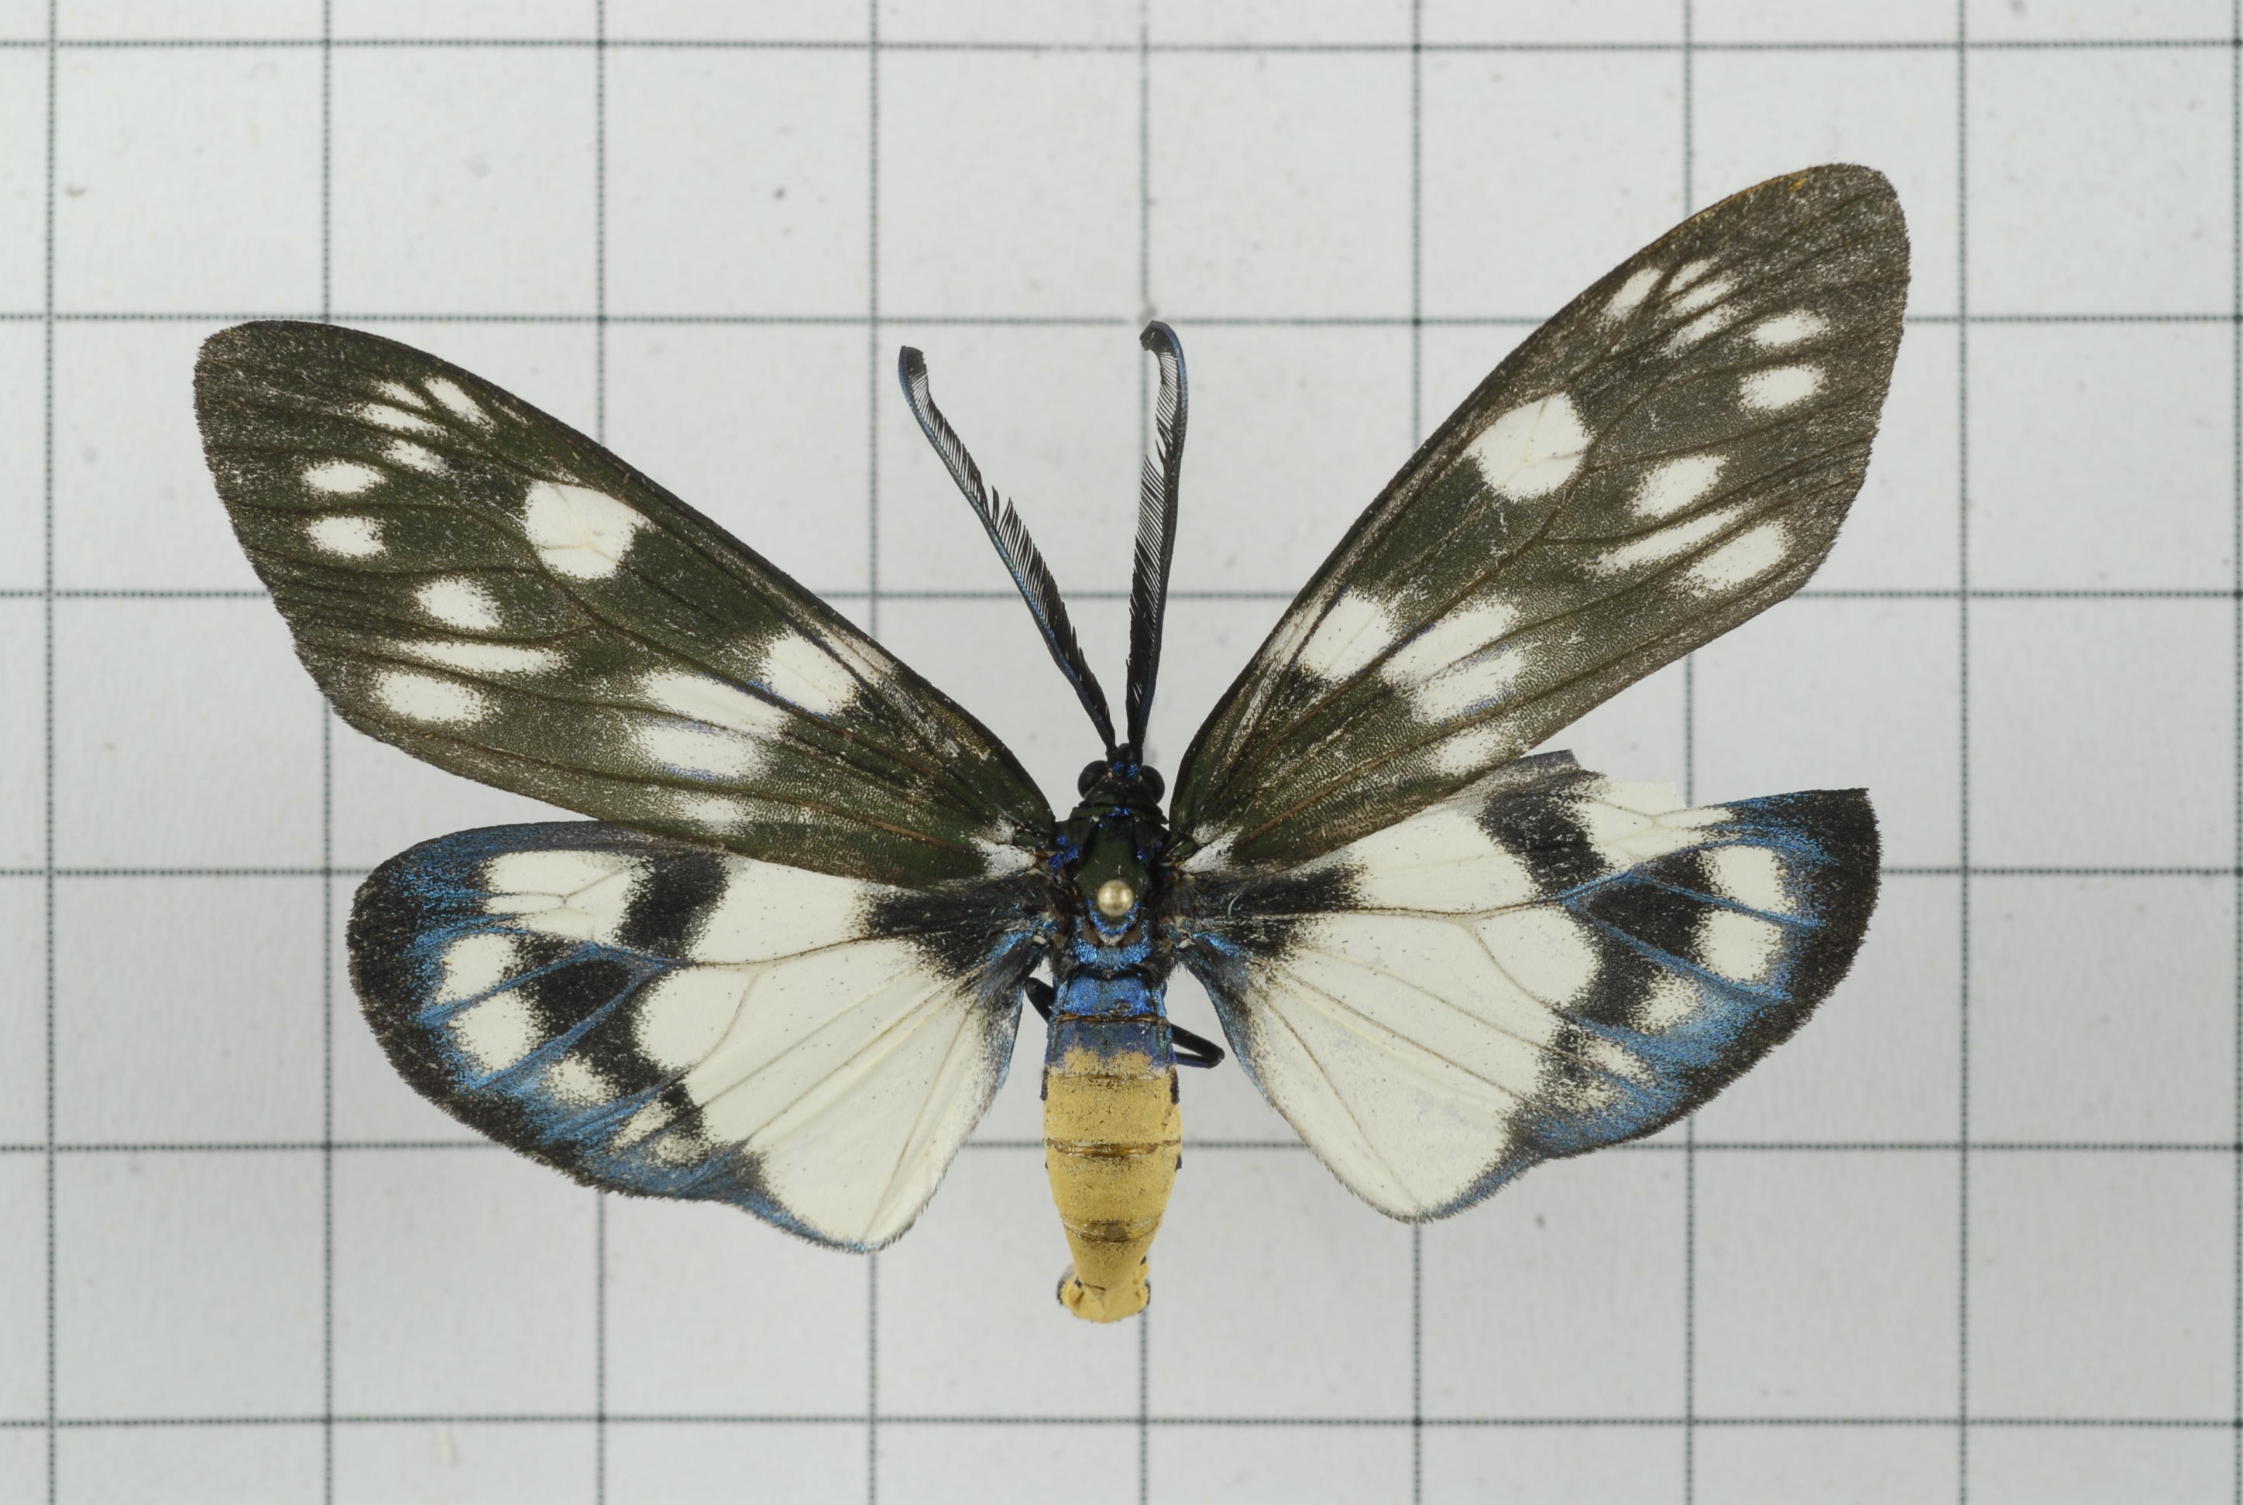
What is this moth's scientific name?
Eterusia aedea formosana
